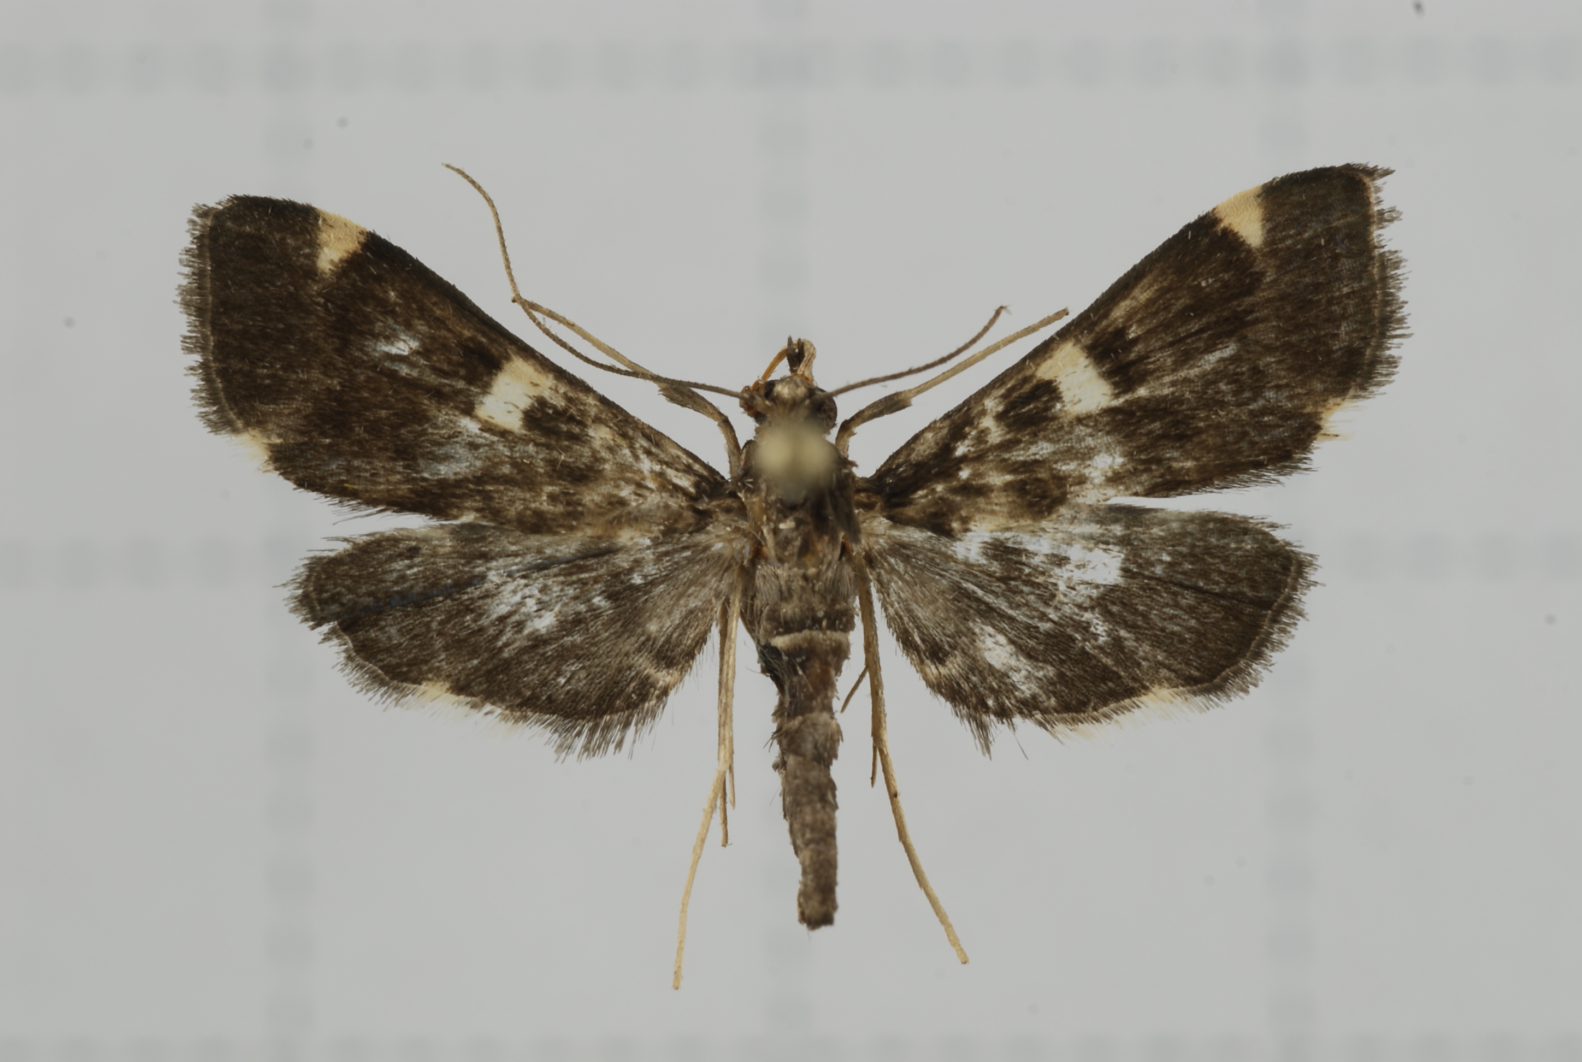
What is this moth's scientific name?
Piletocera aegimiusalis
